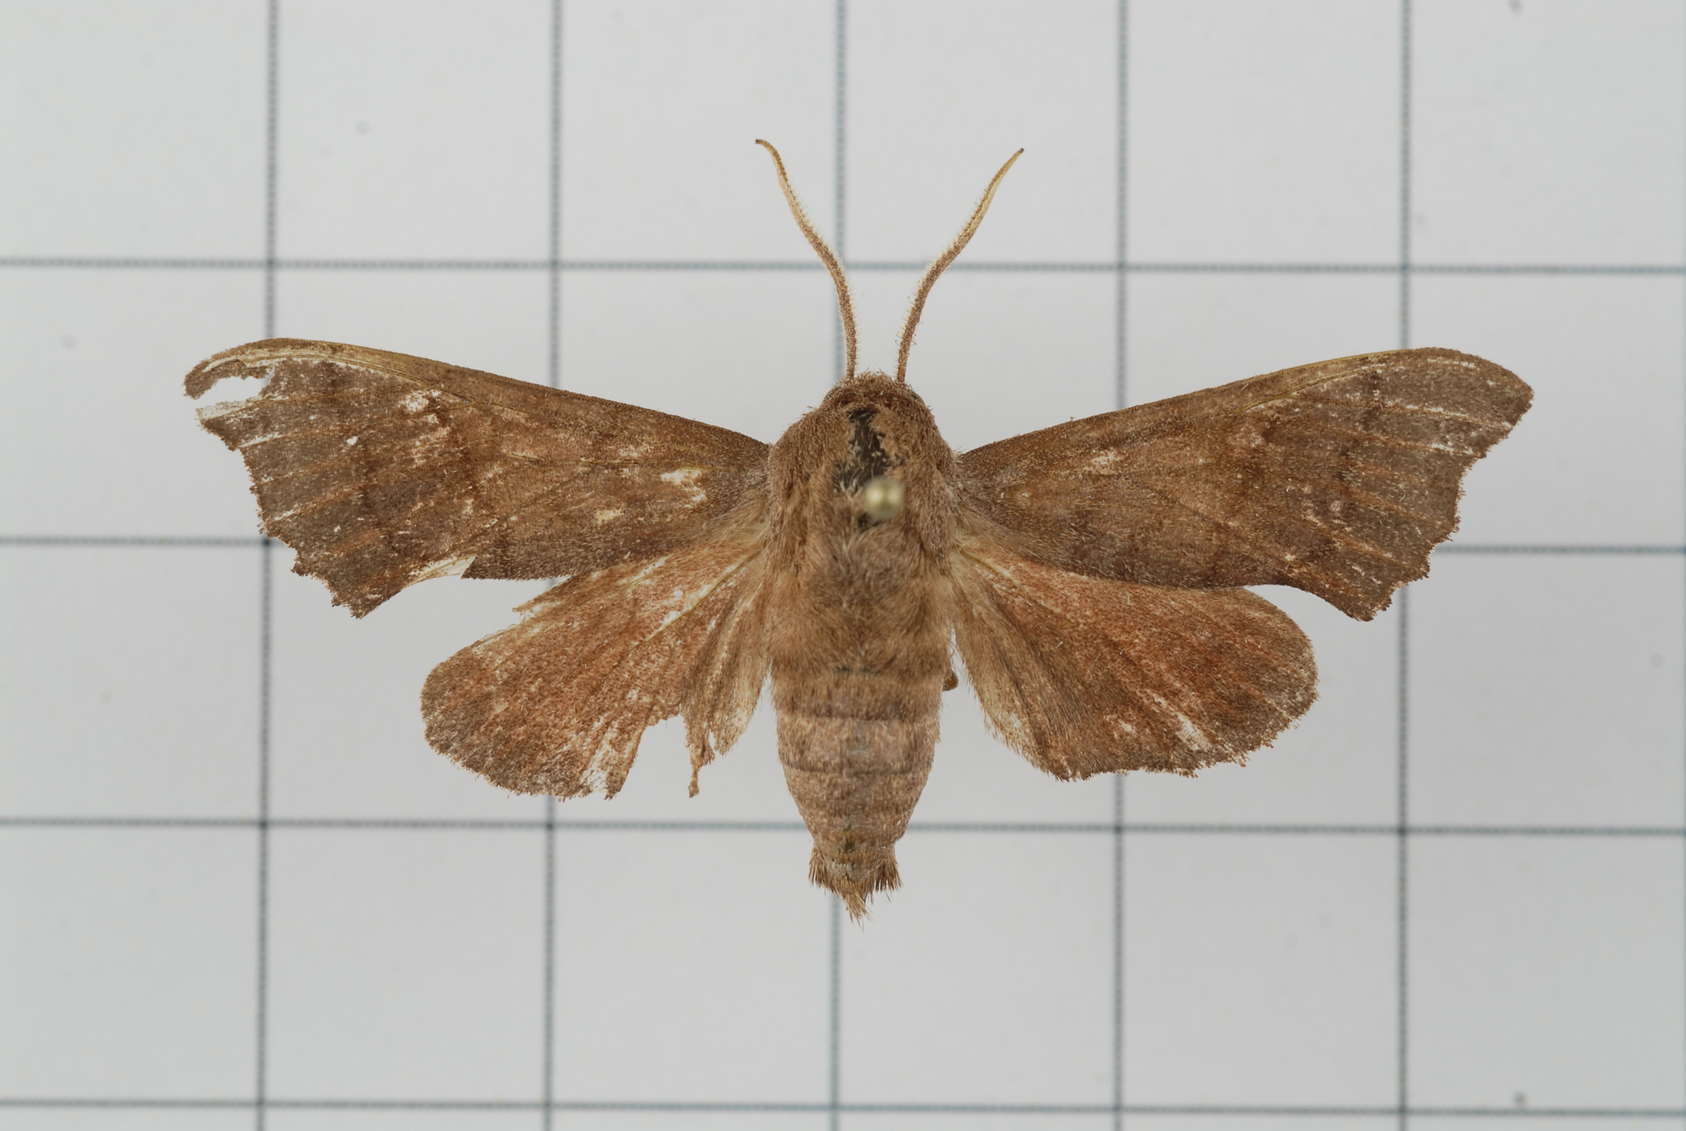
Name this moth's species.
Cypoides chinensis
